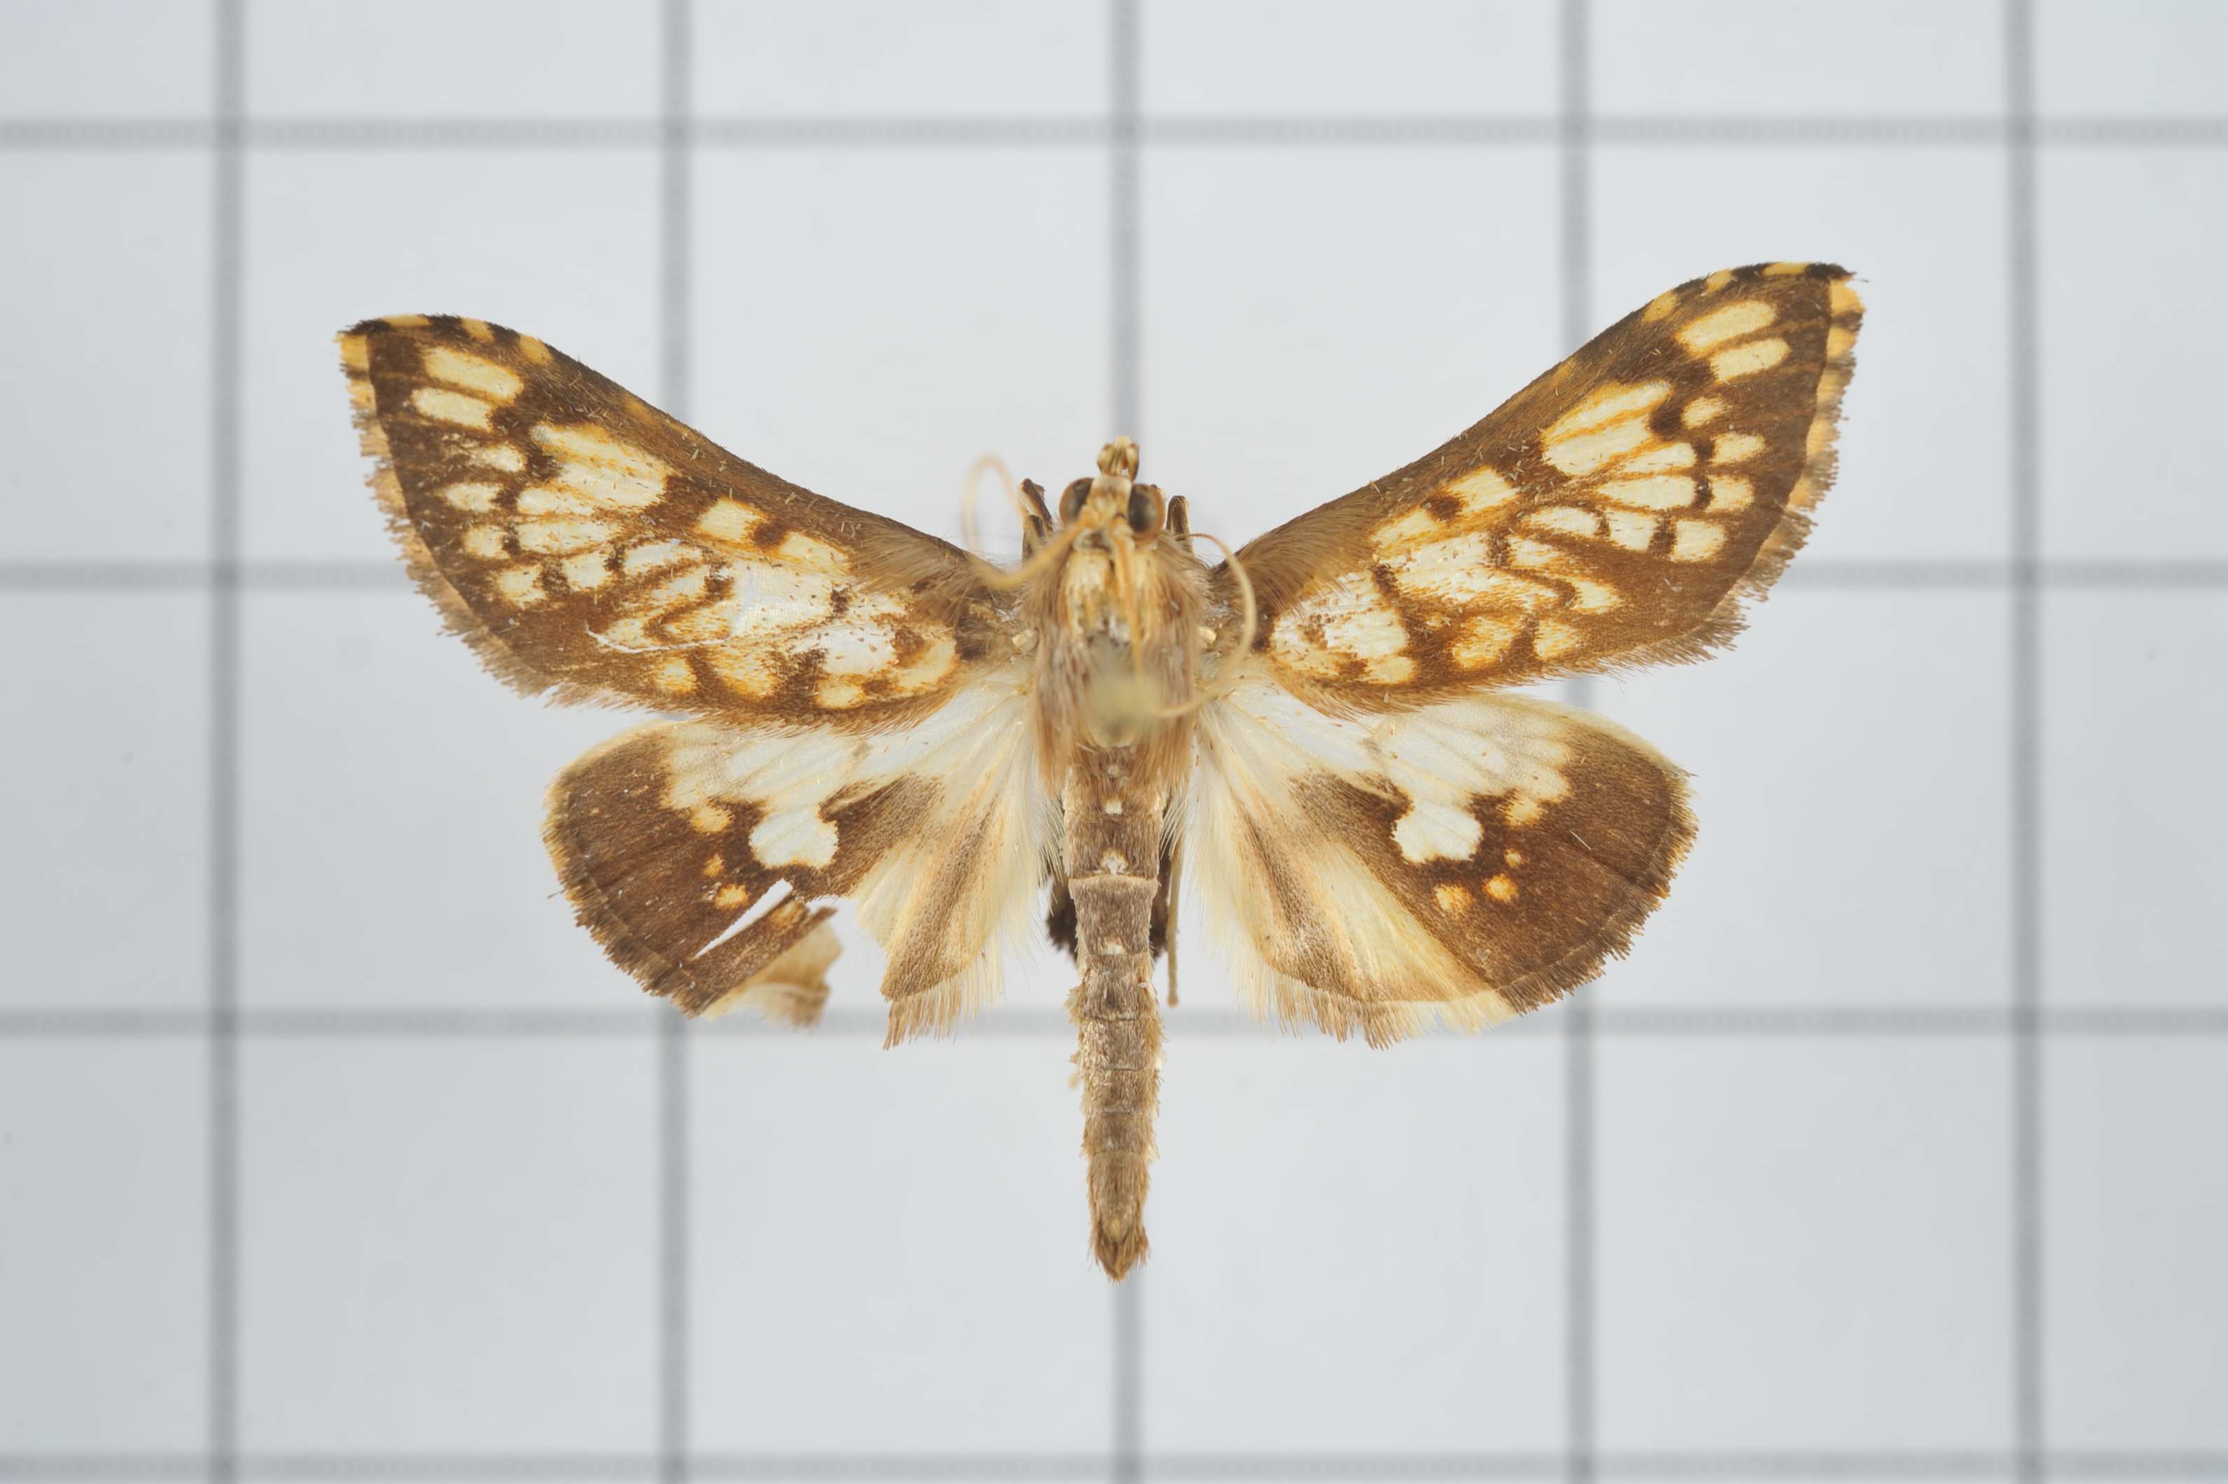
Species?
Neoanalthes nebulalis
